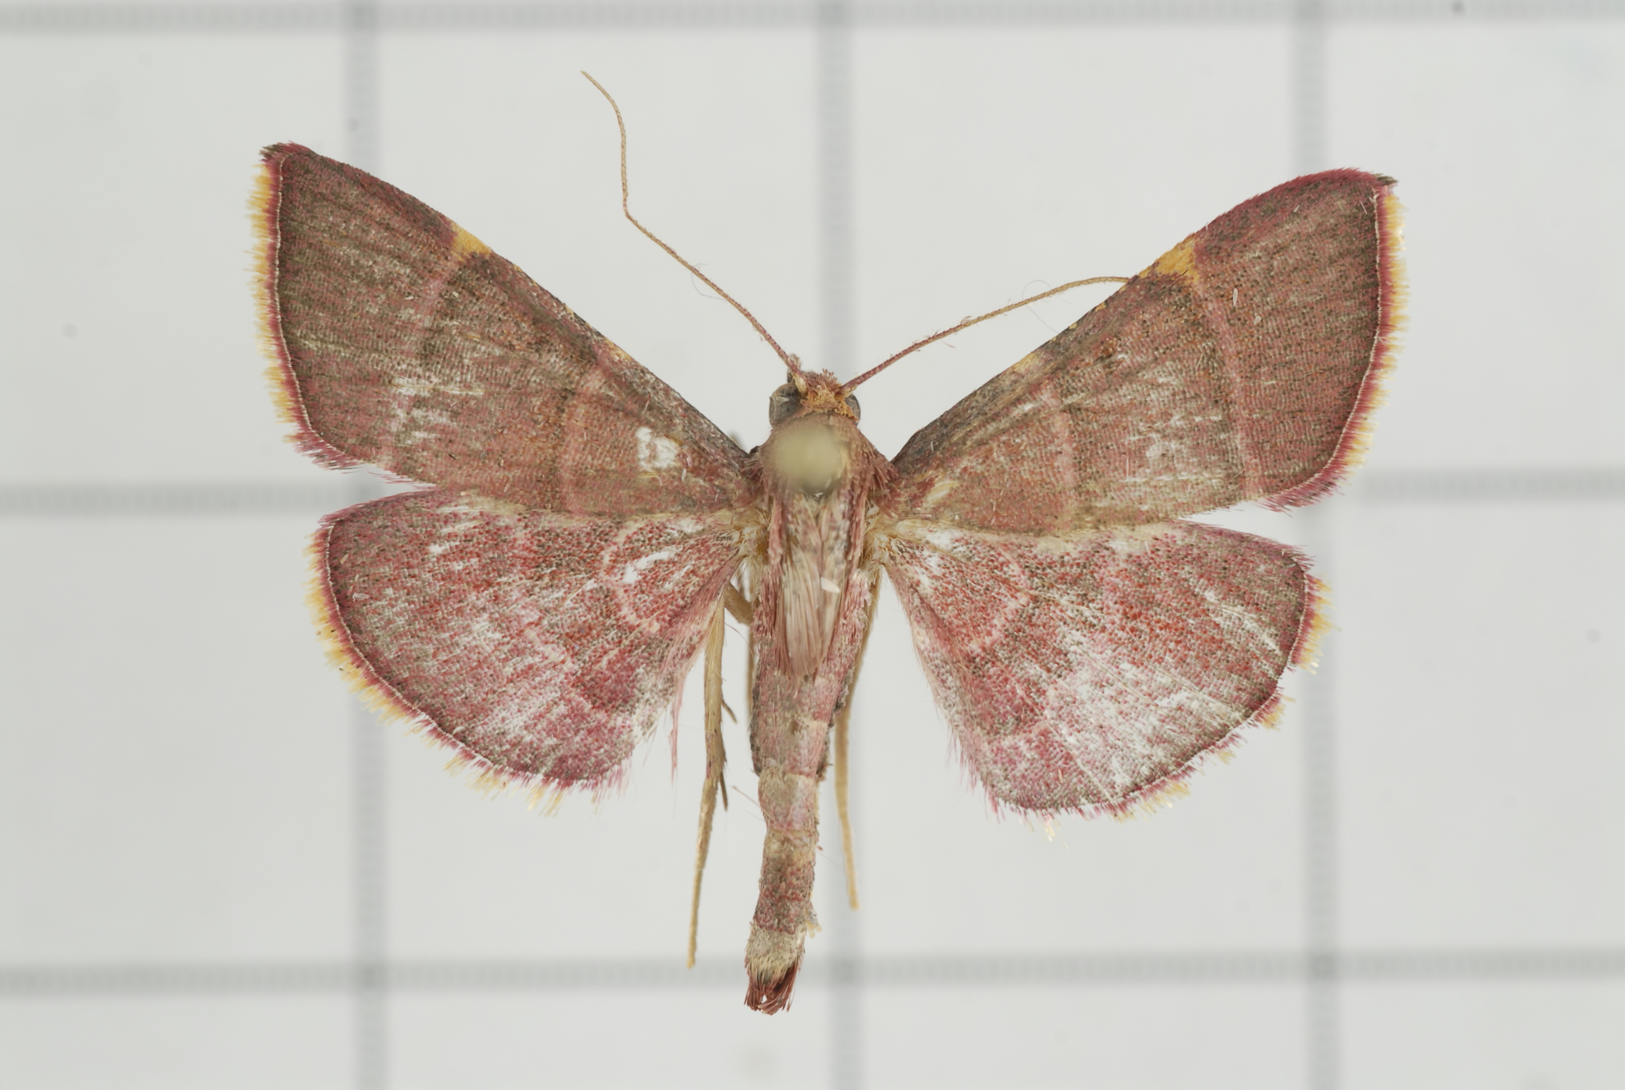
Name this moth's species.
Herculia pelasgalis
